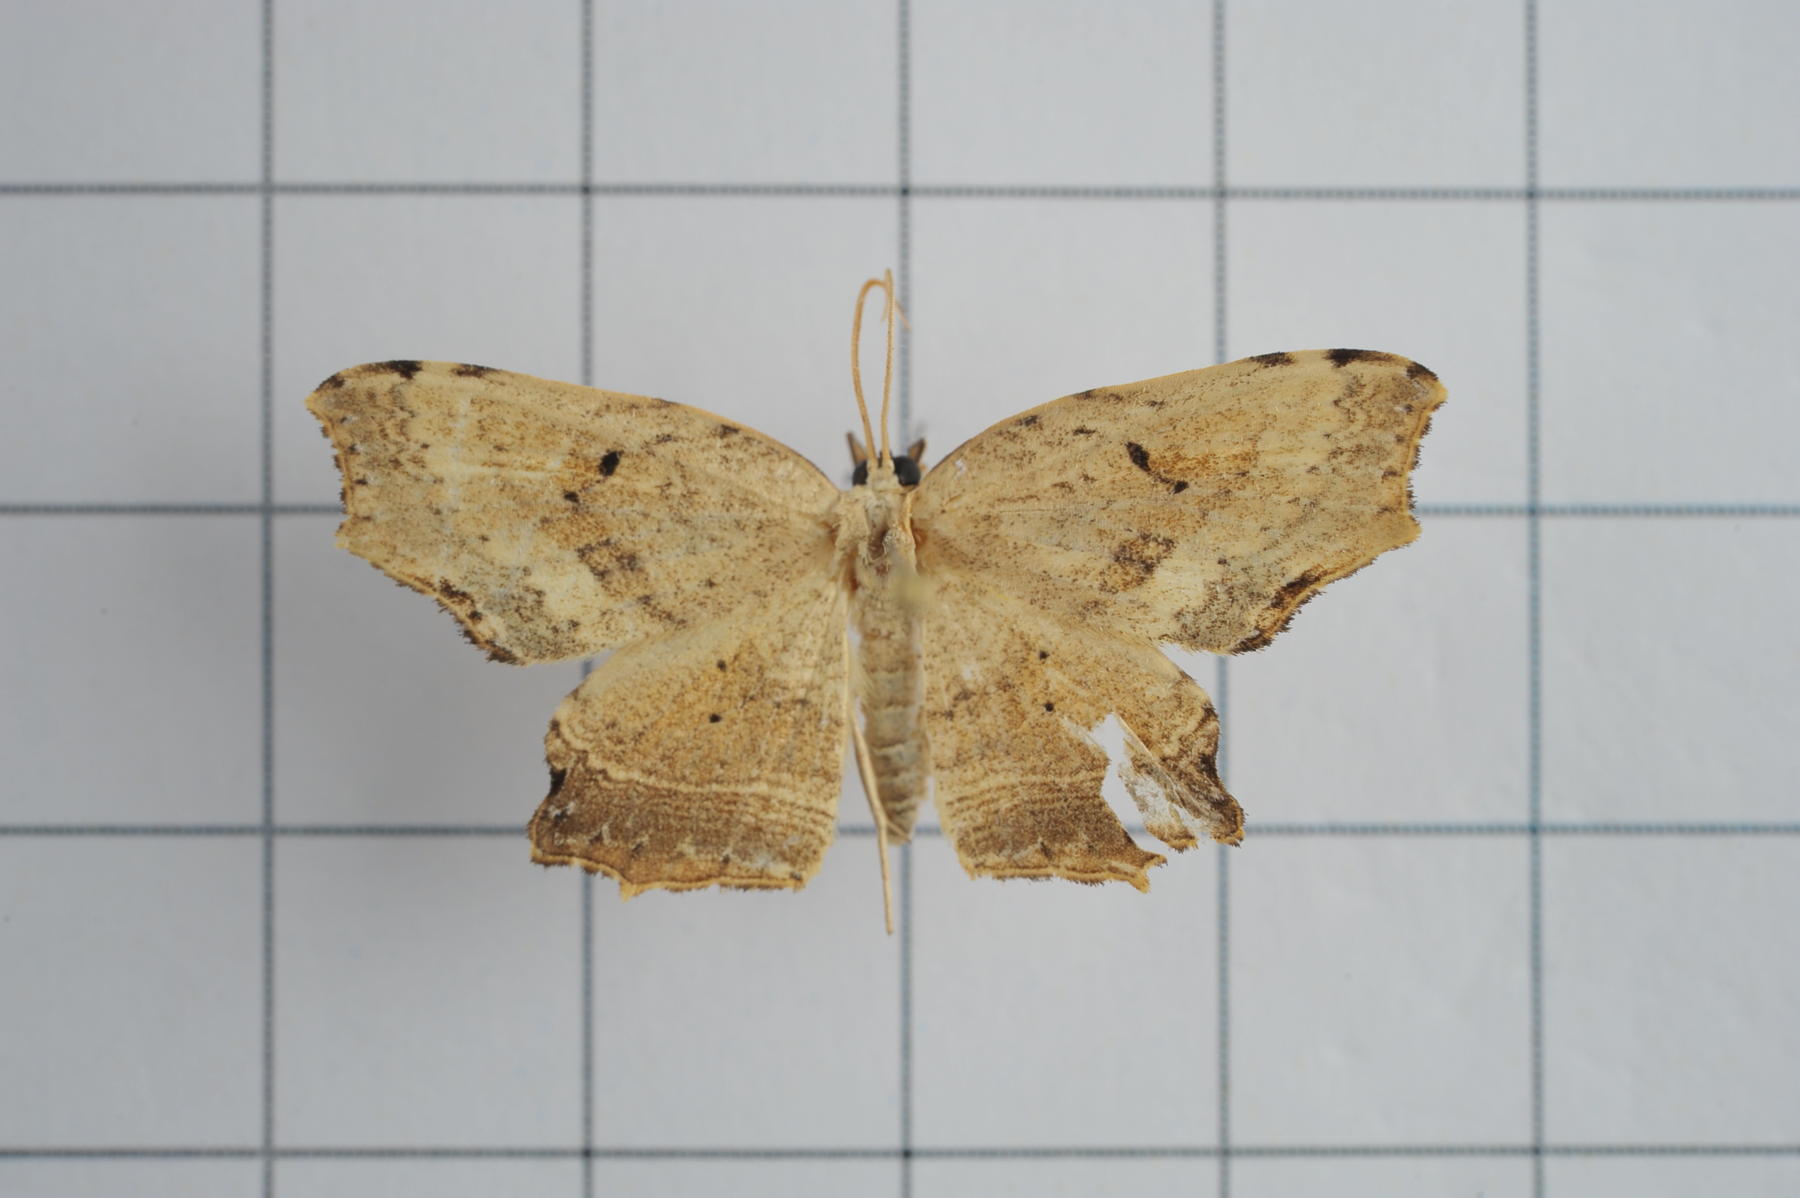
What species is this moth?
Phalacra strigata insulicola
